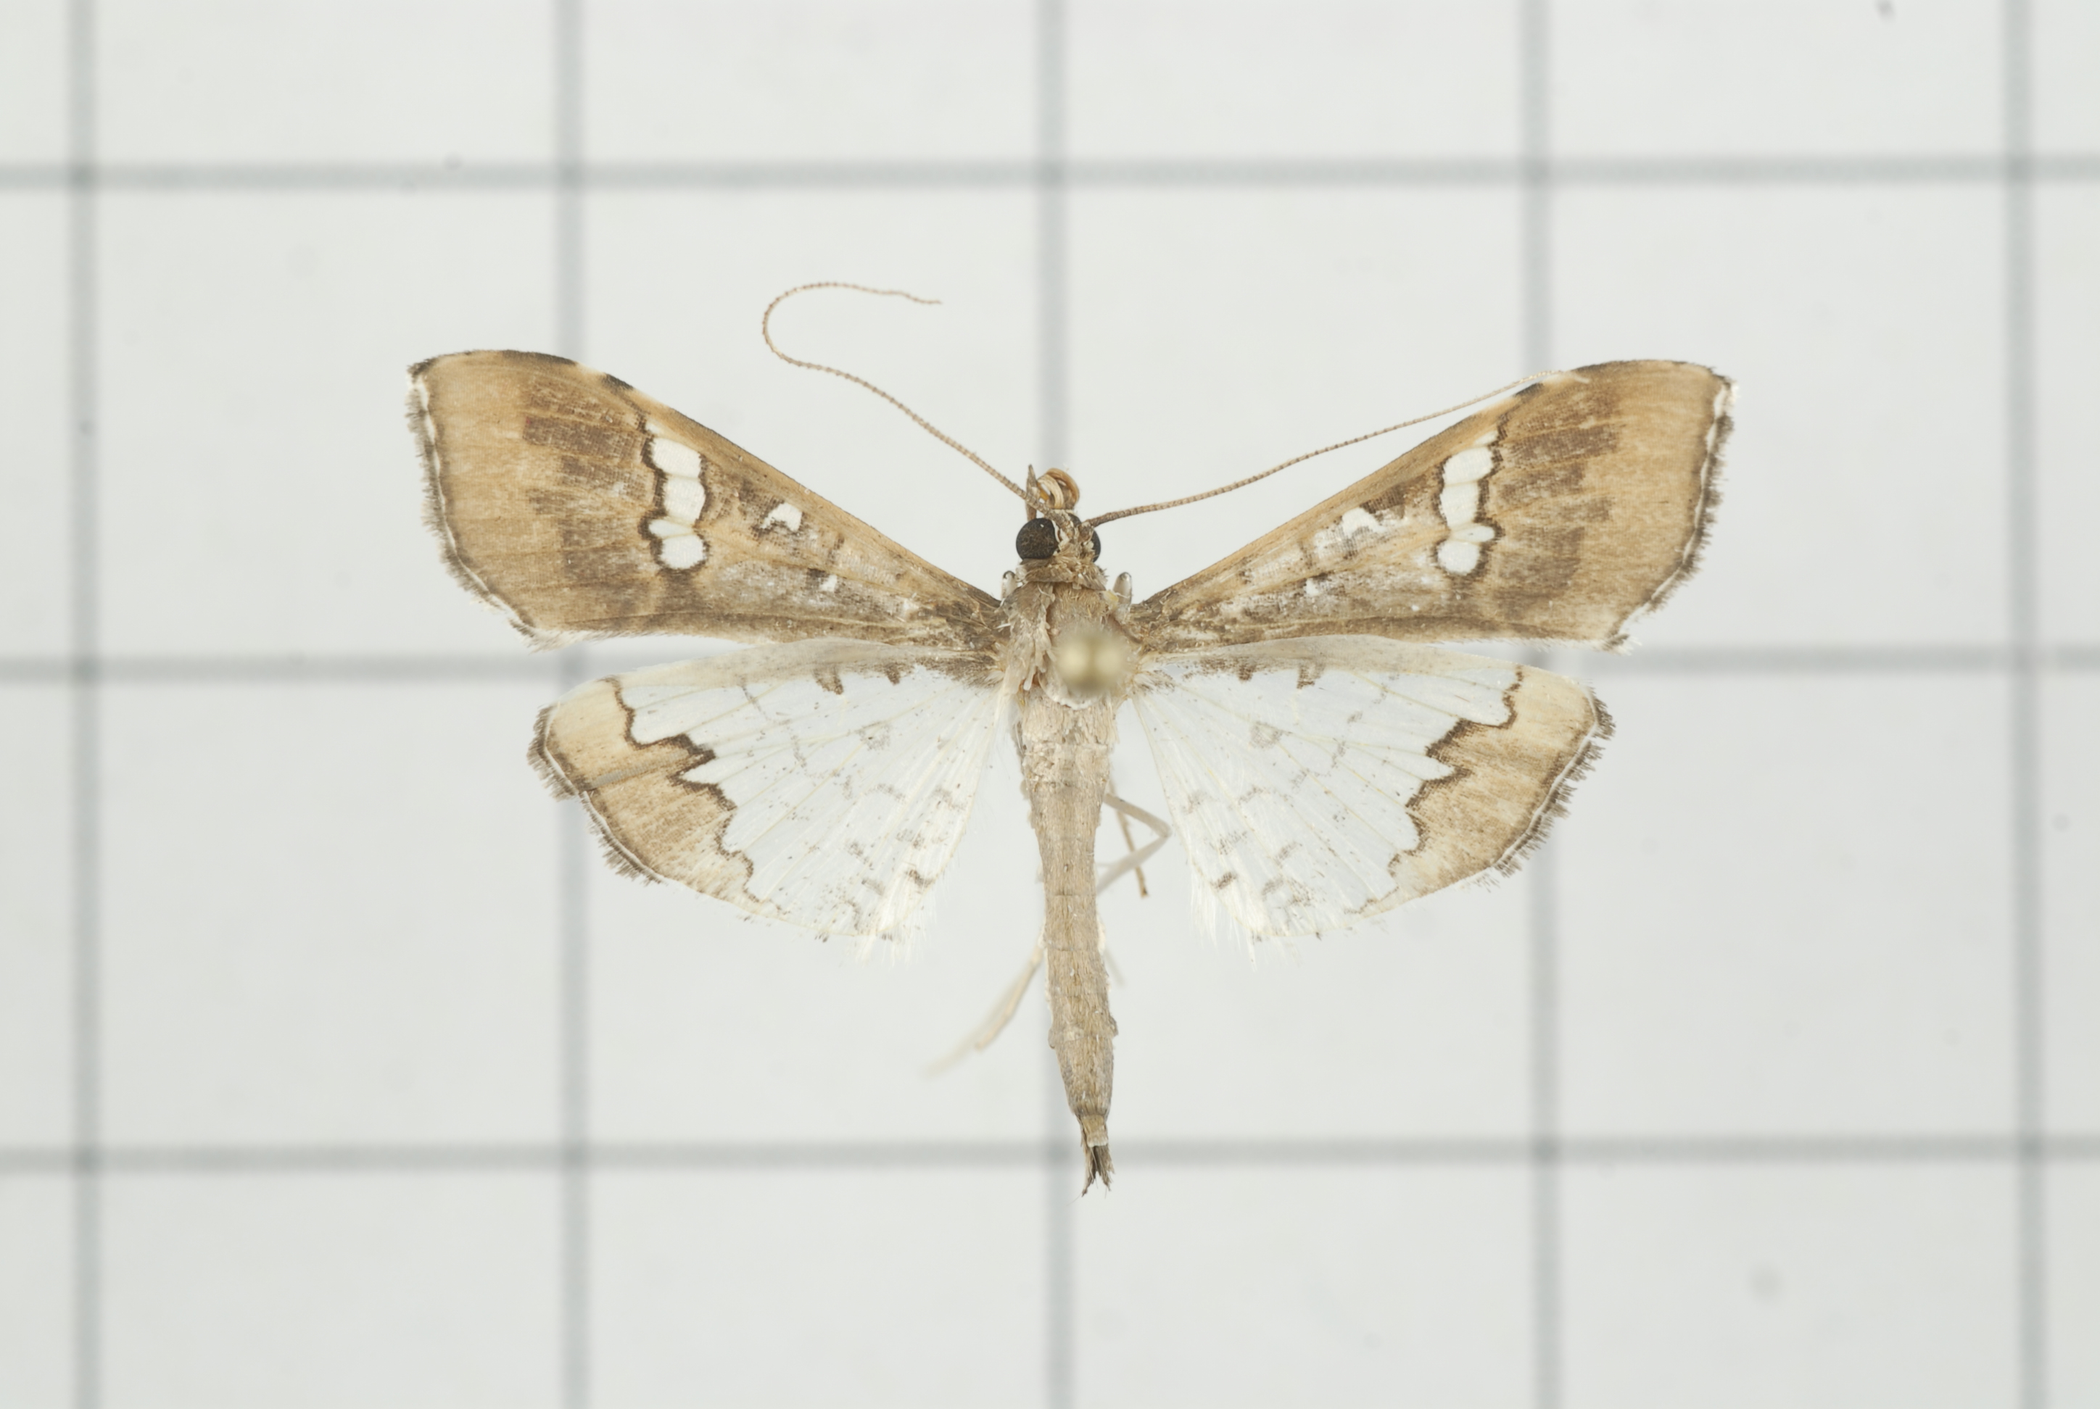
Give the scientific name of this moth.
Maruca vitrata
